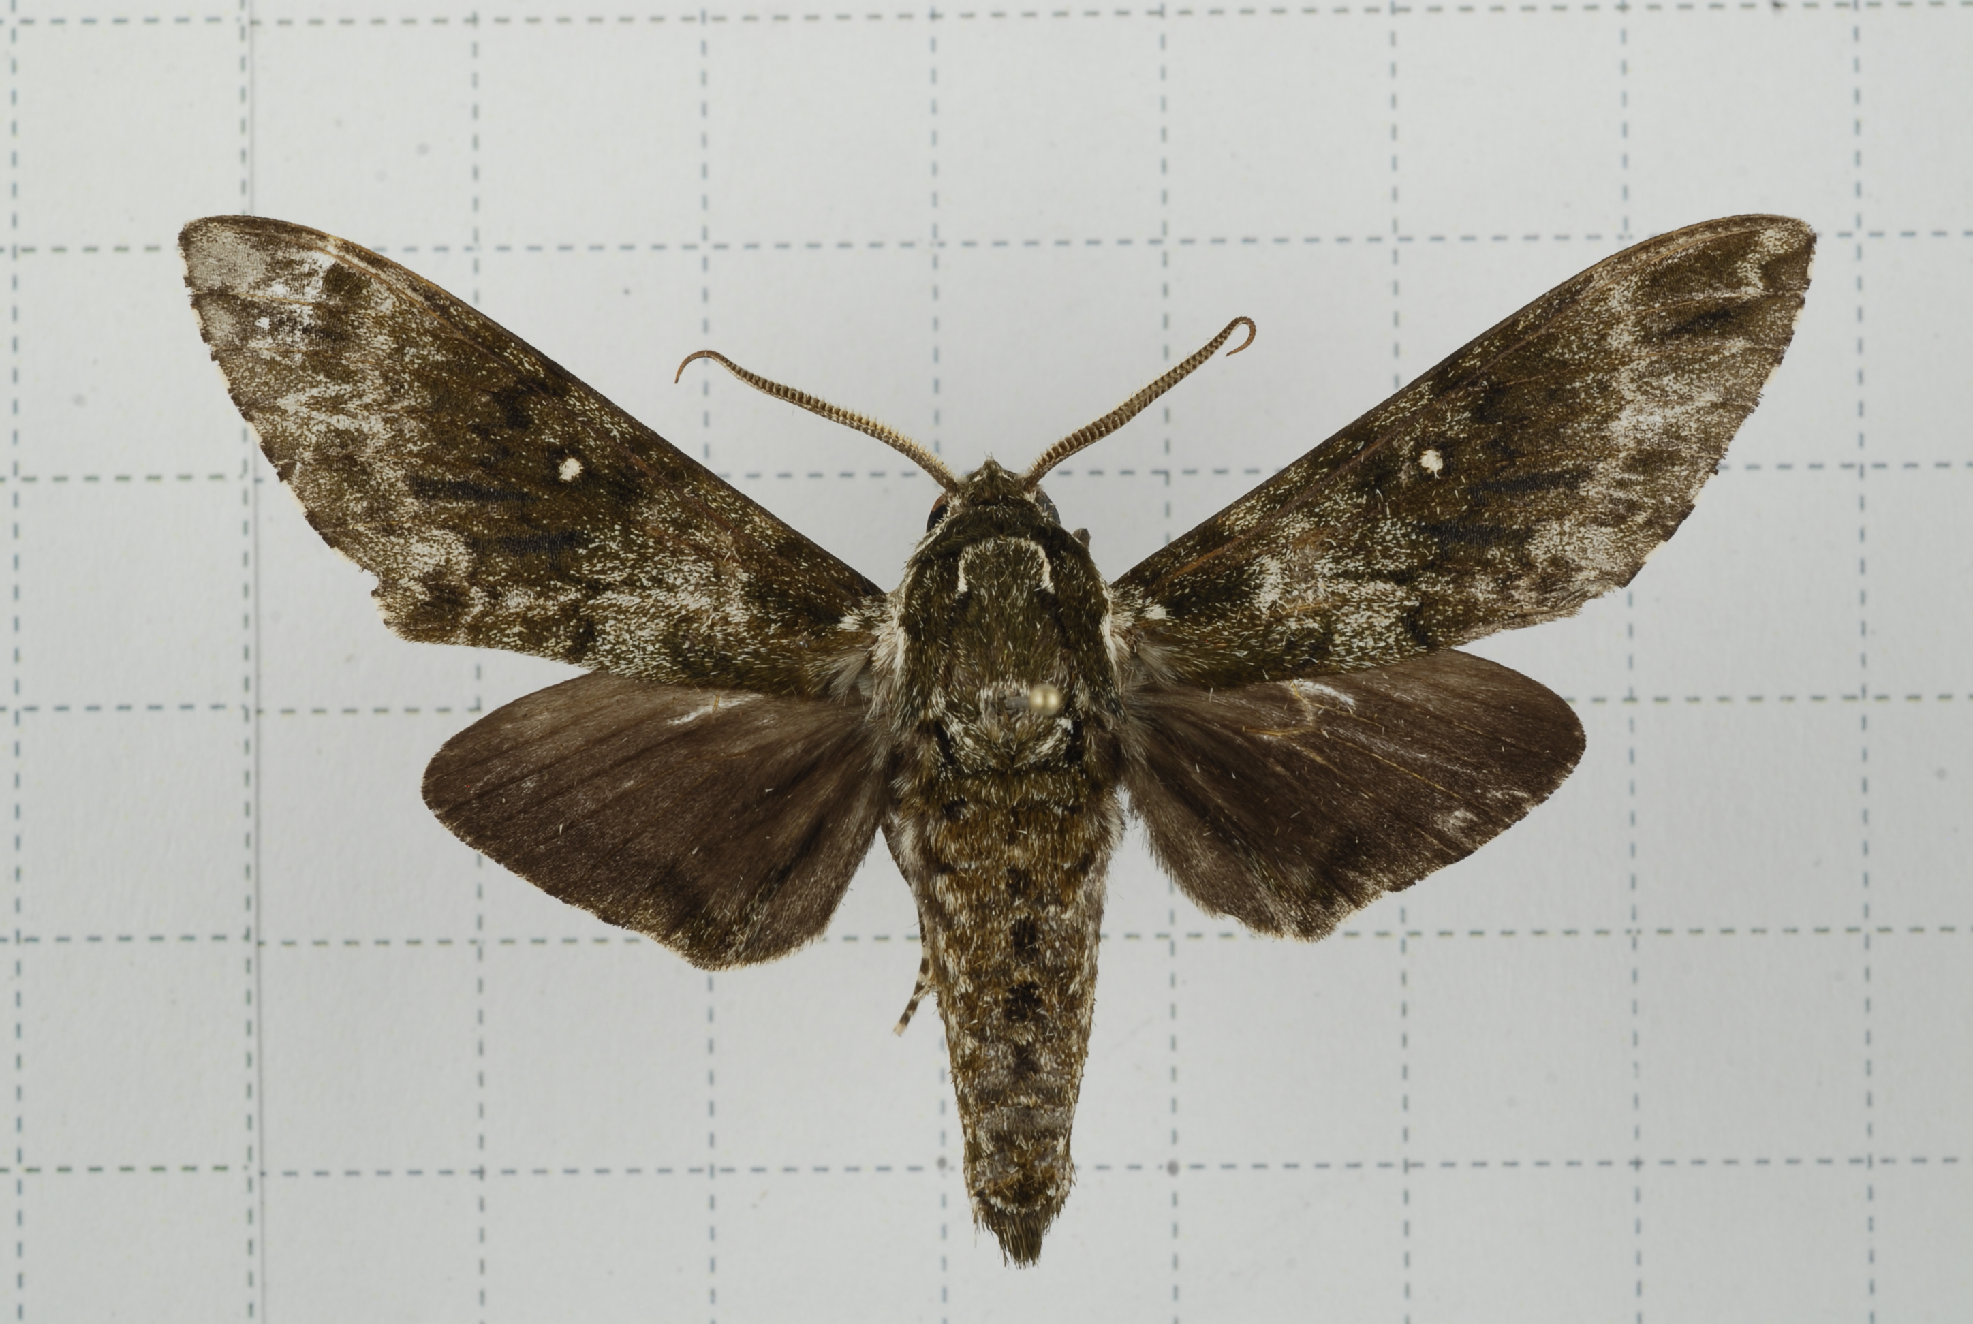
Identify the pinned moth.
Dolbina formosana
